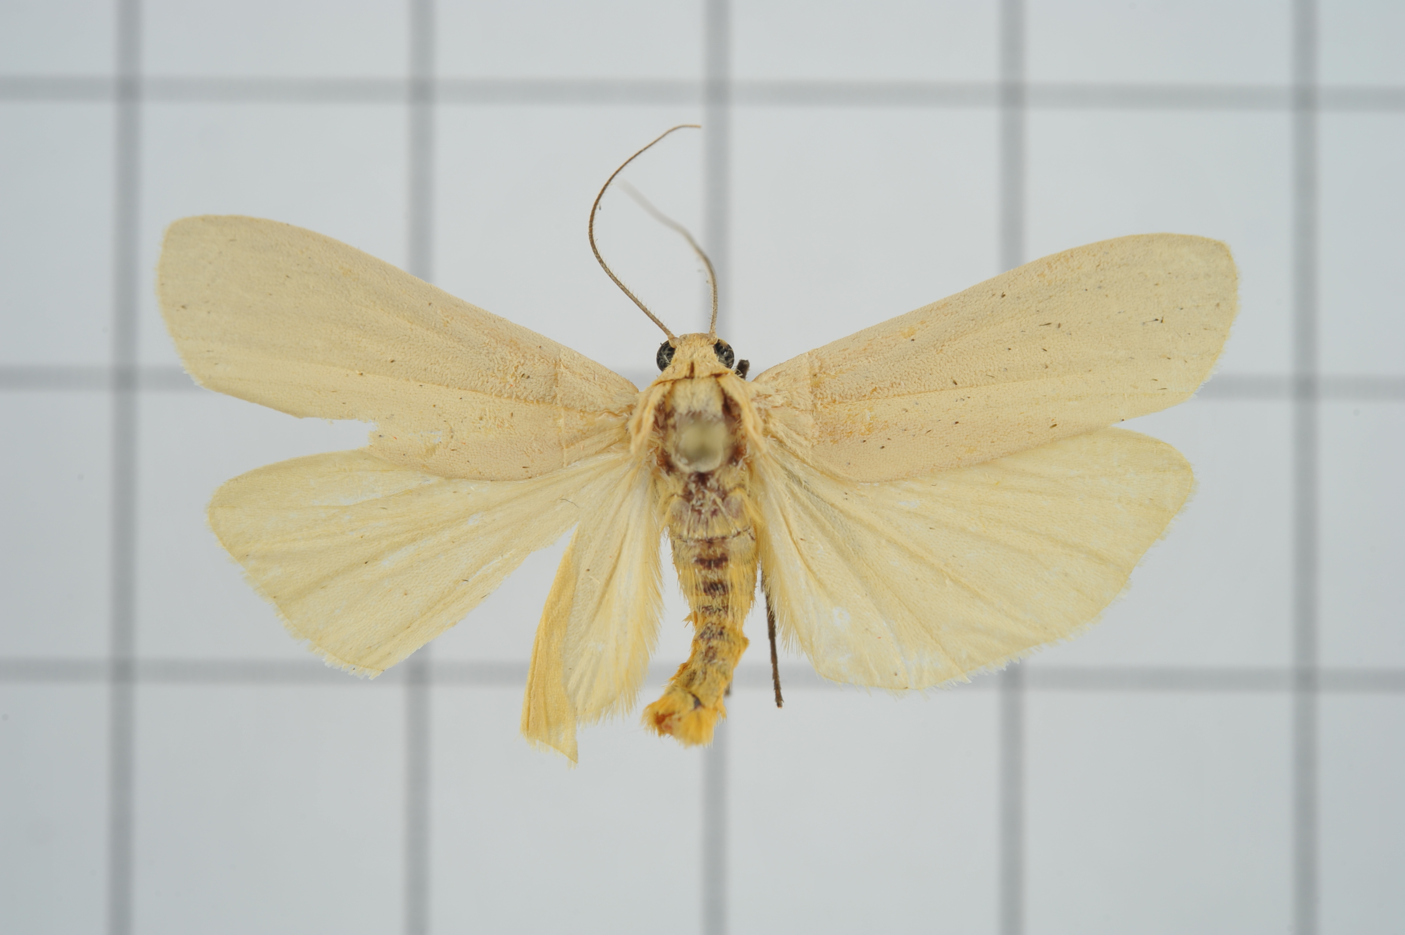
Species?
Eilema ranrunensis
